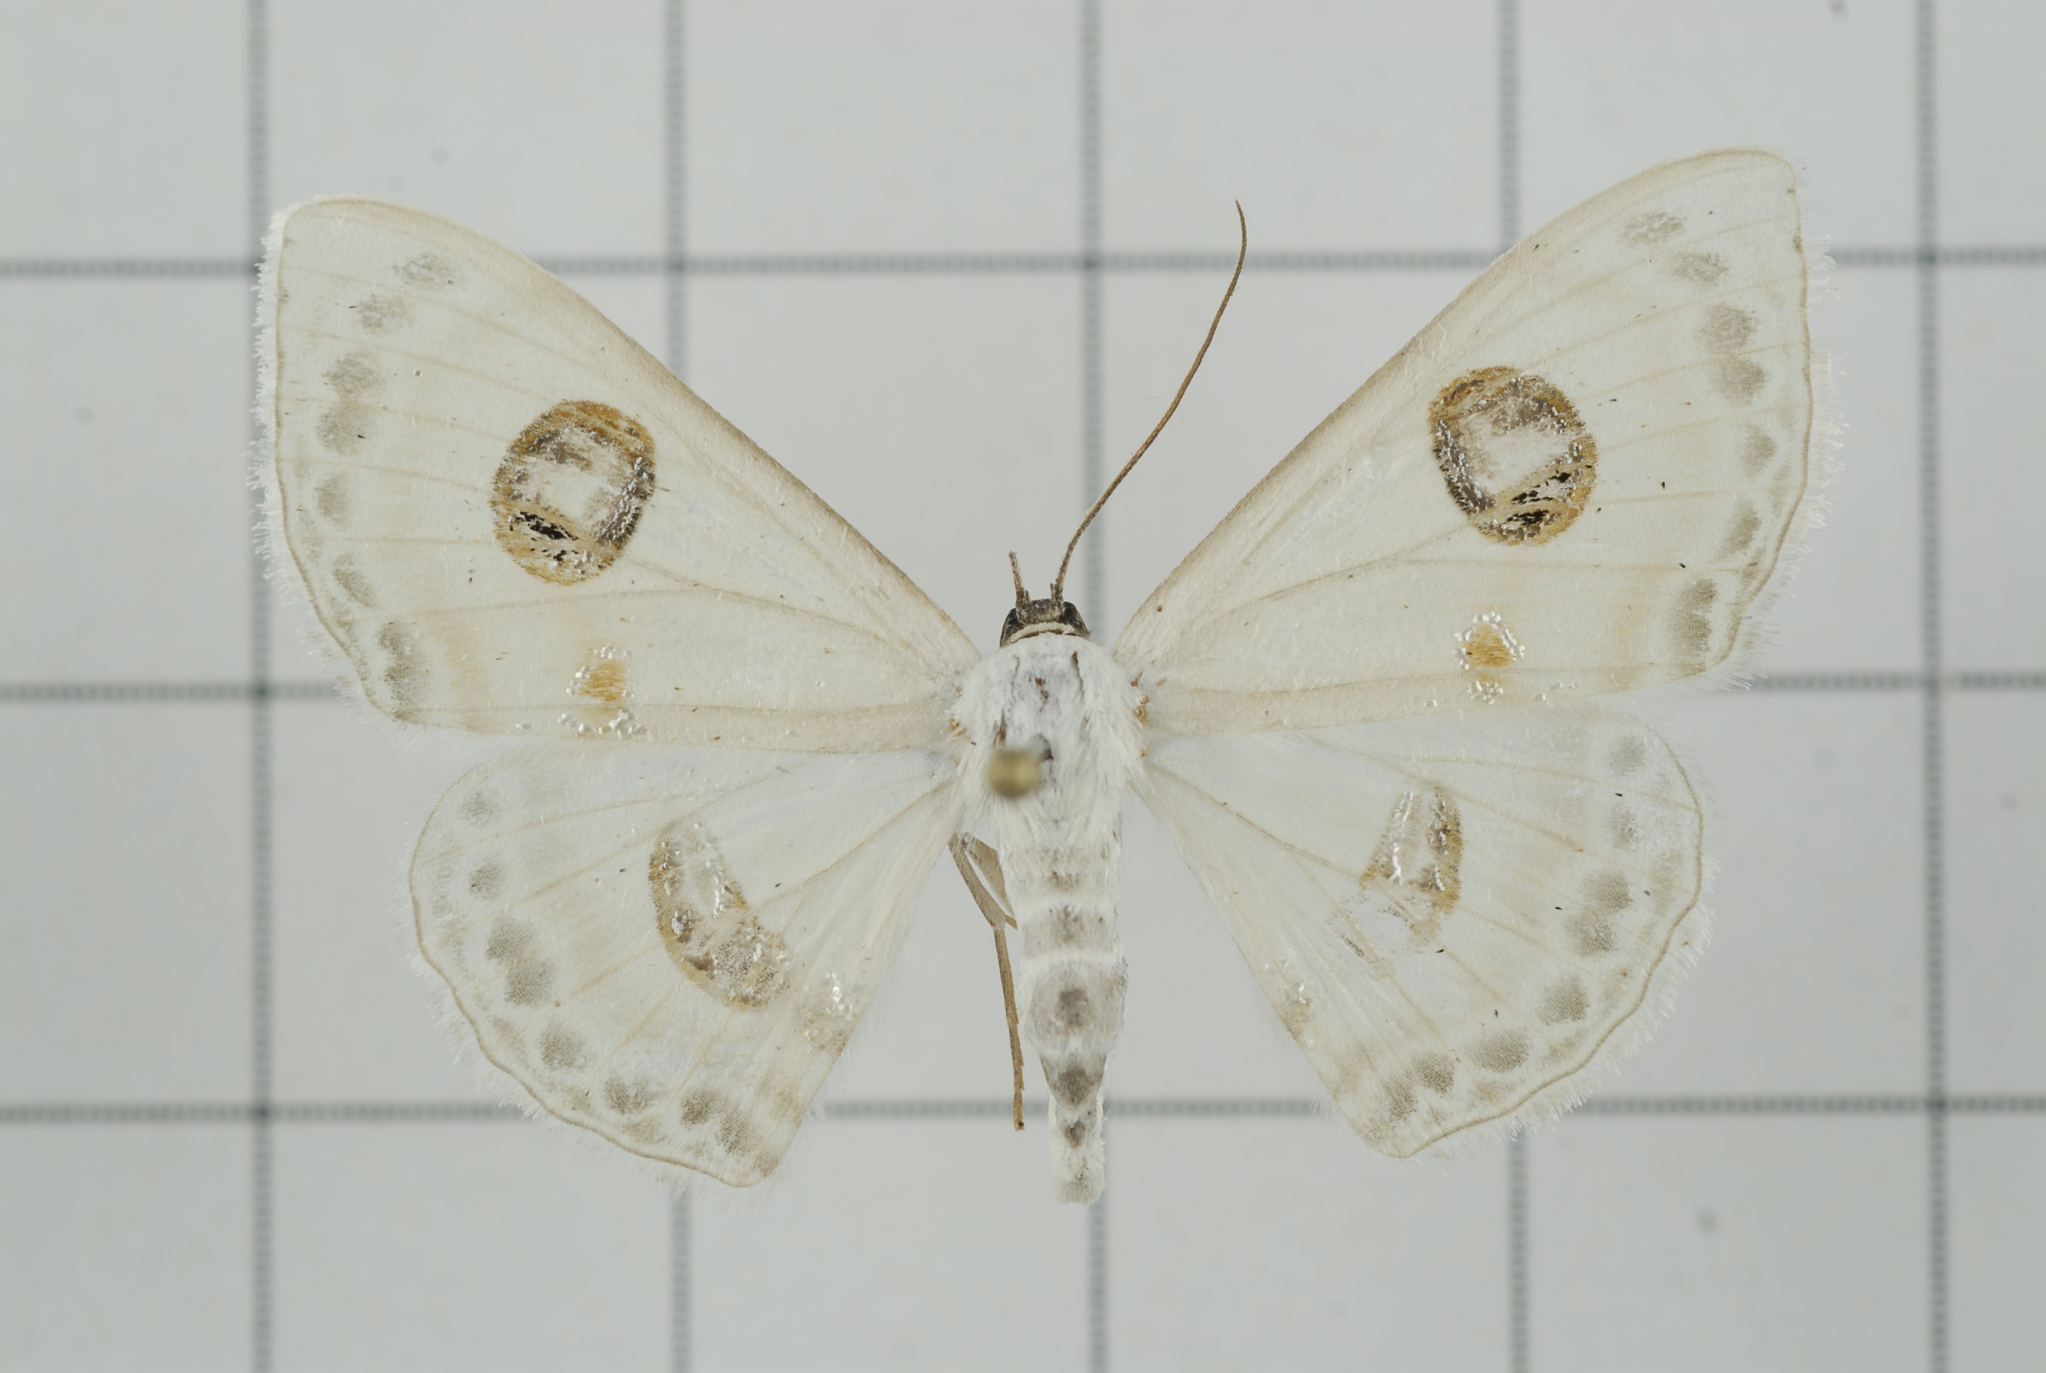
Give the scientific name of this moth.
Problepsis albidior matsumurai
